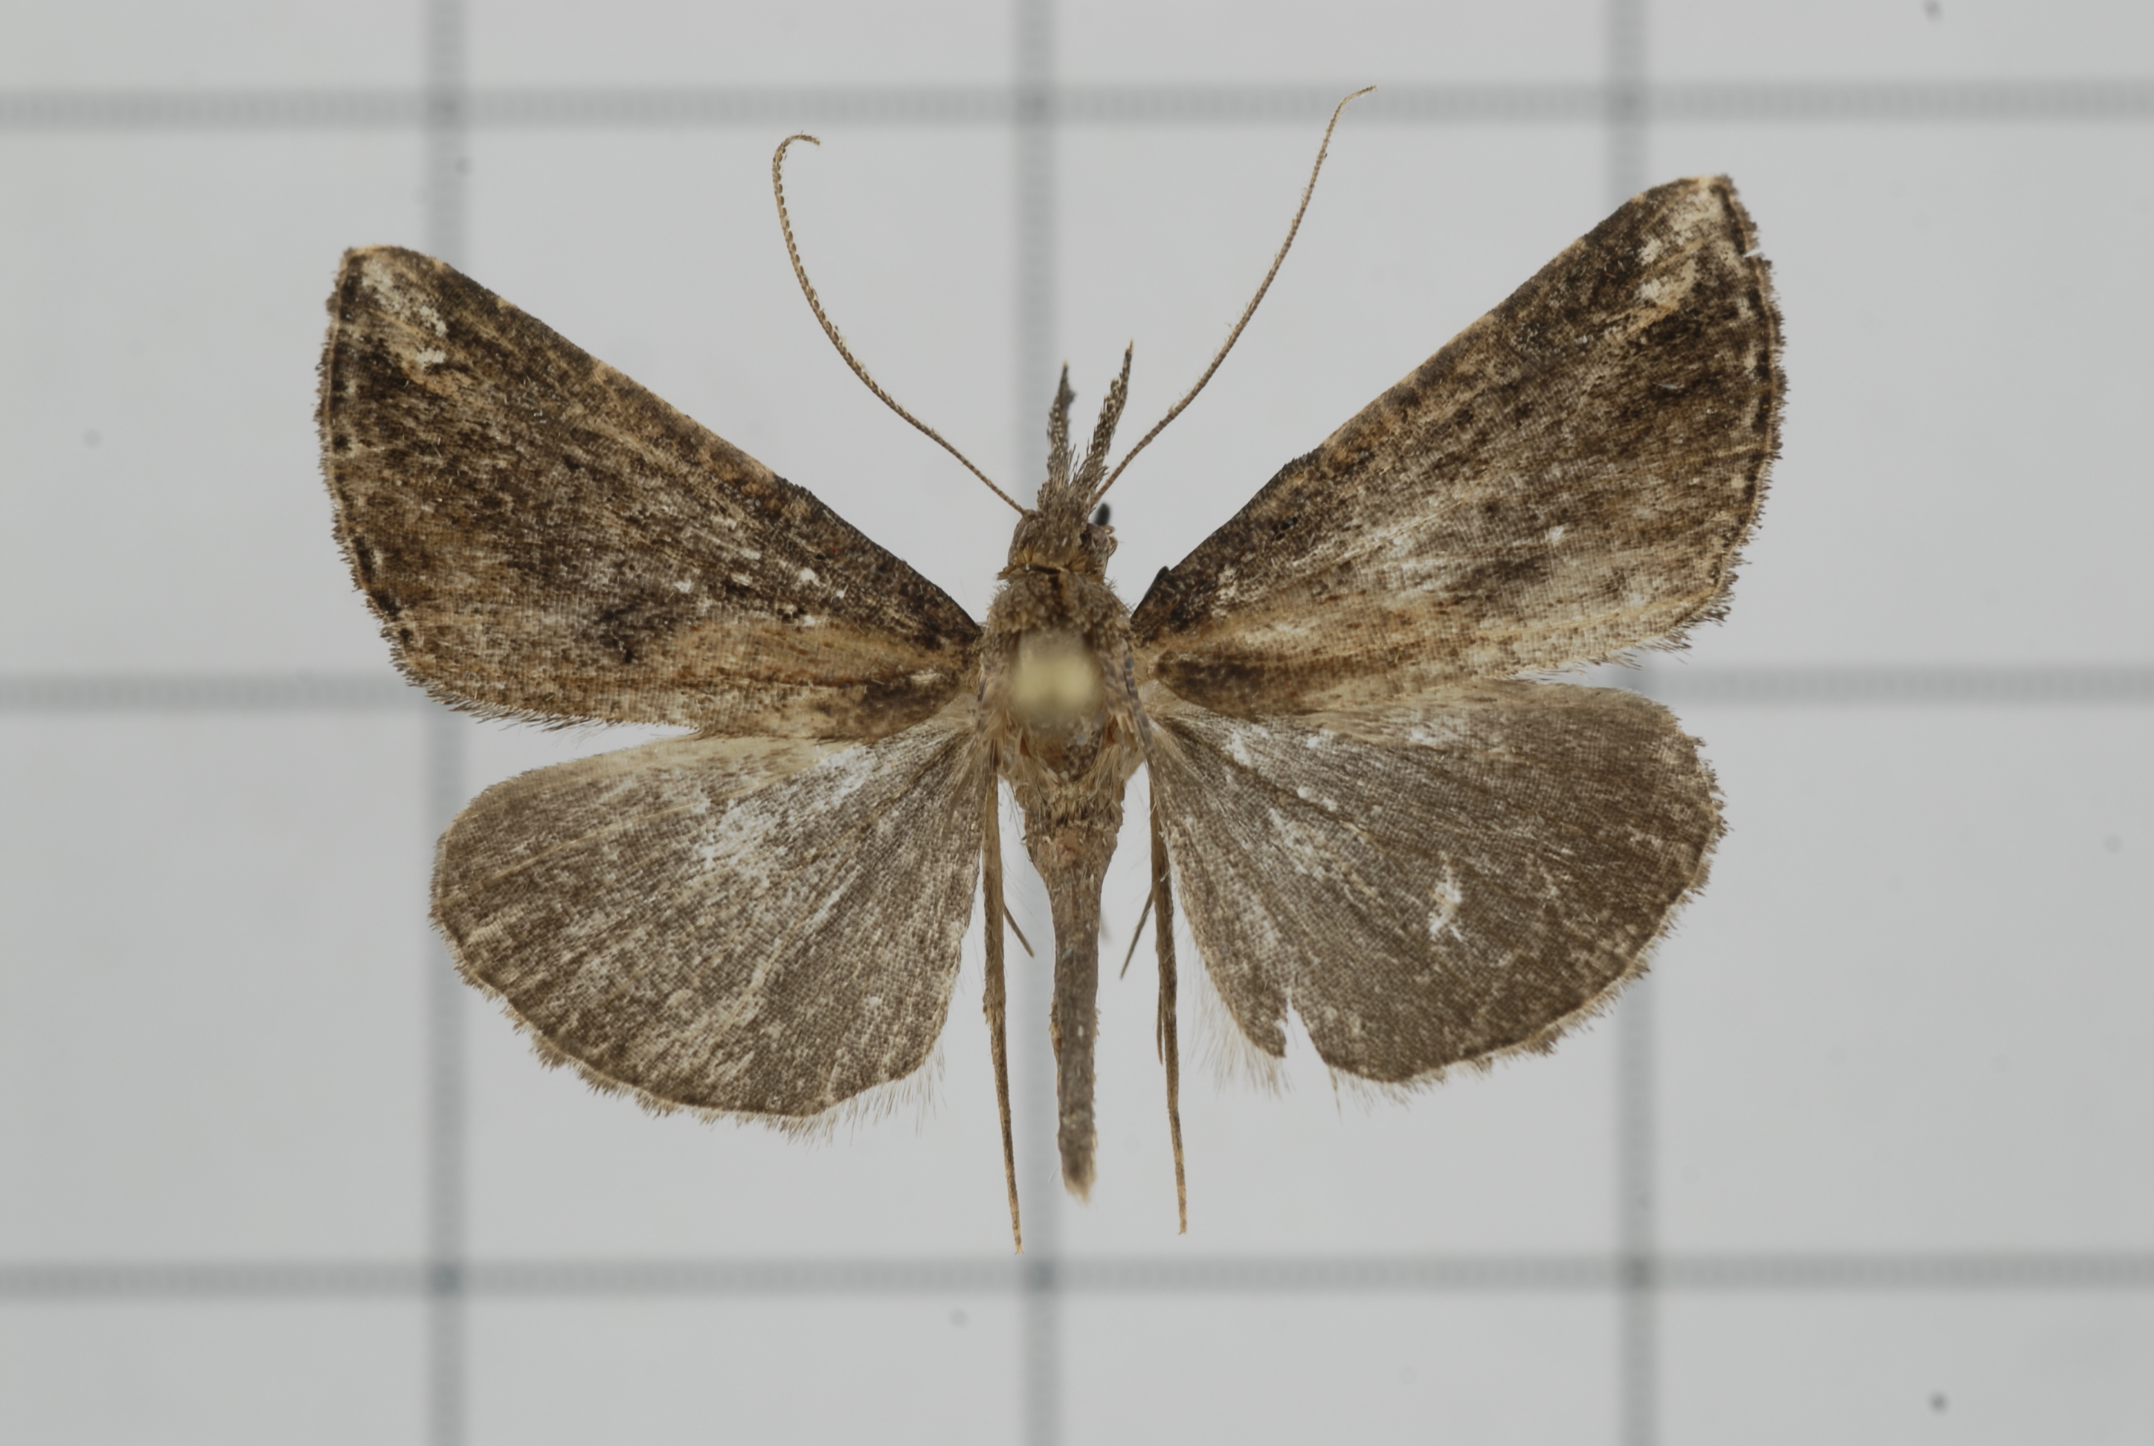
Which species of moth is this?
Hypena kanshireiensis
